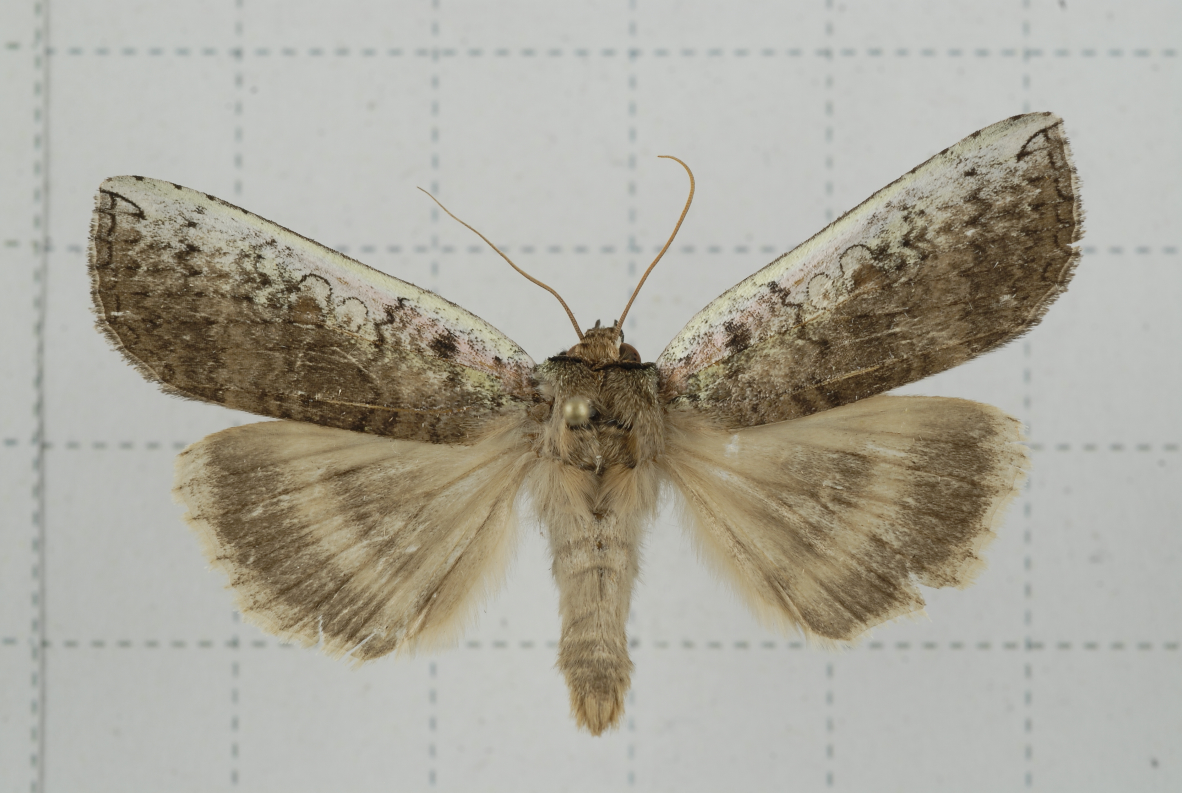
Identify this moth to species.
Tethea oberthueri taiwana
